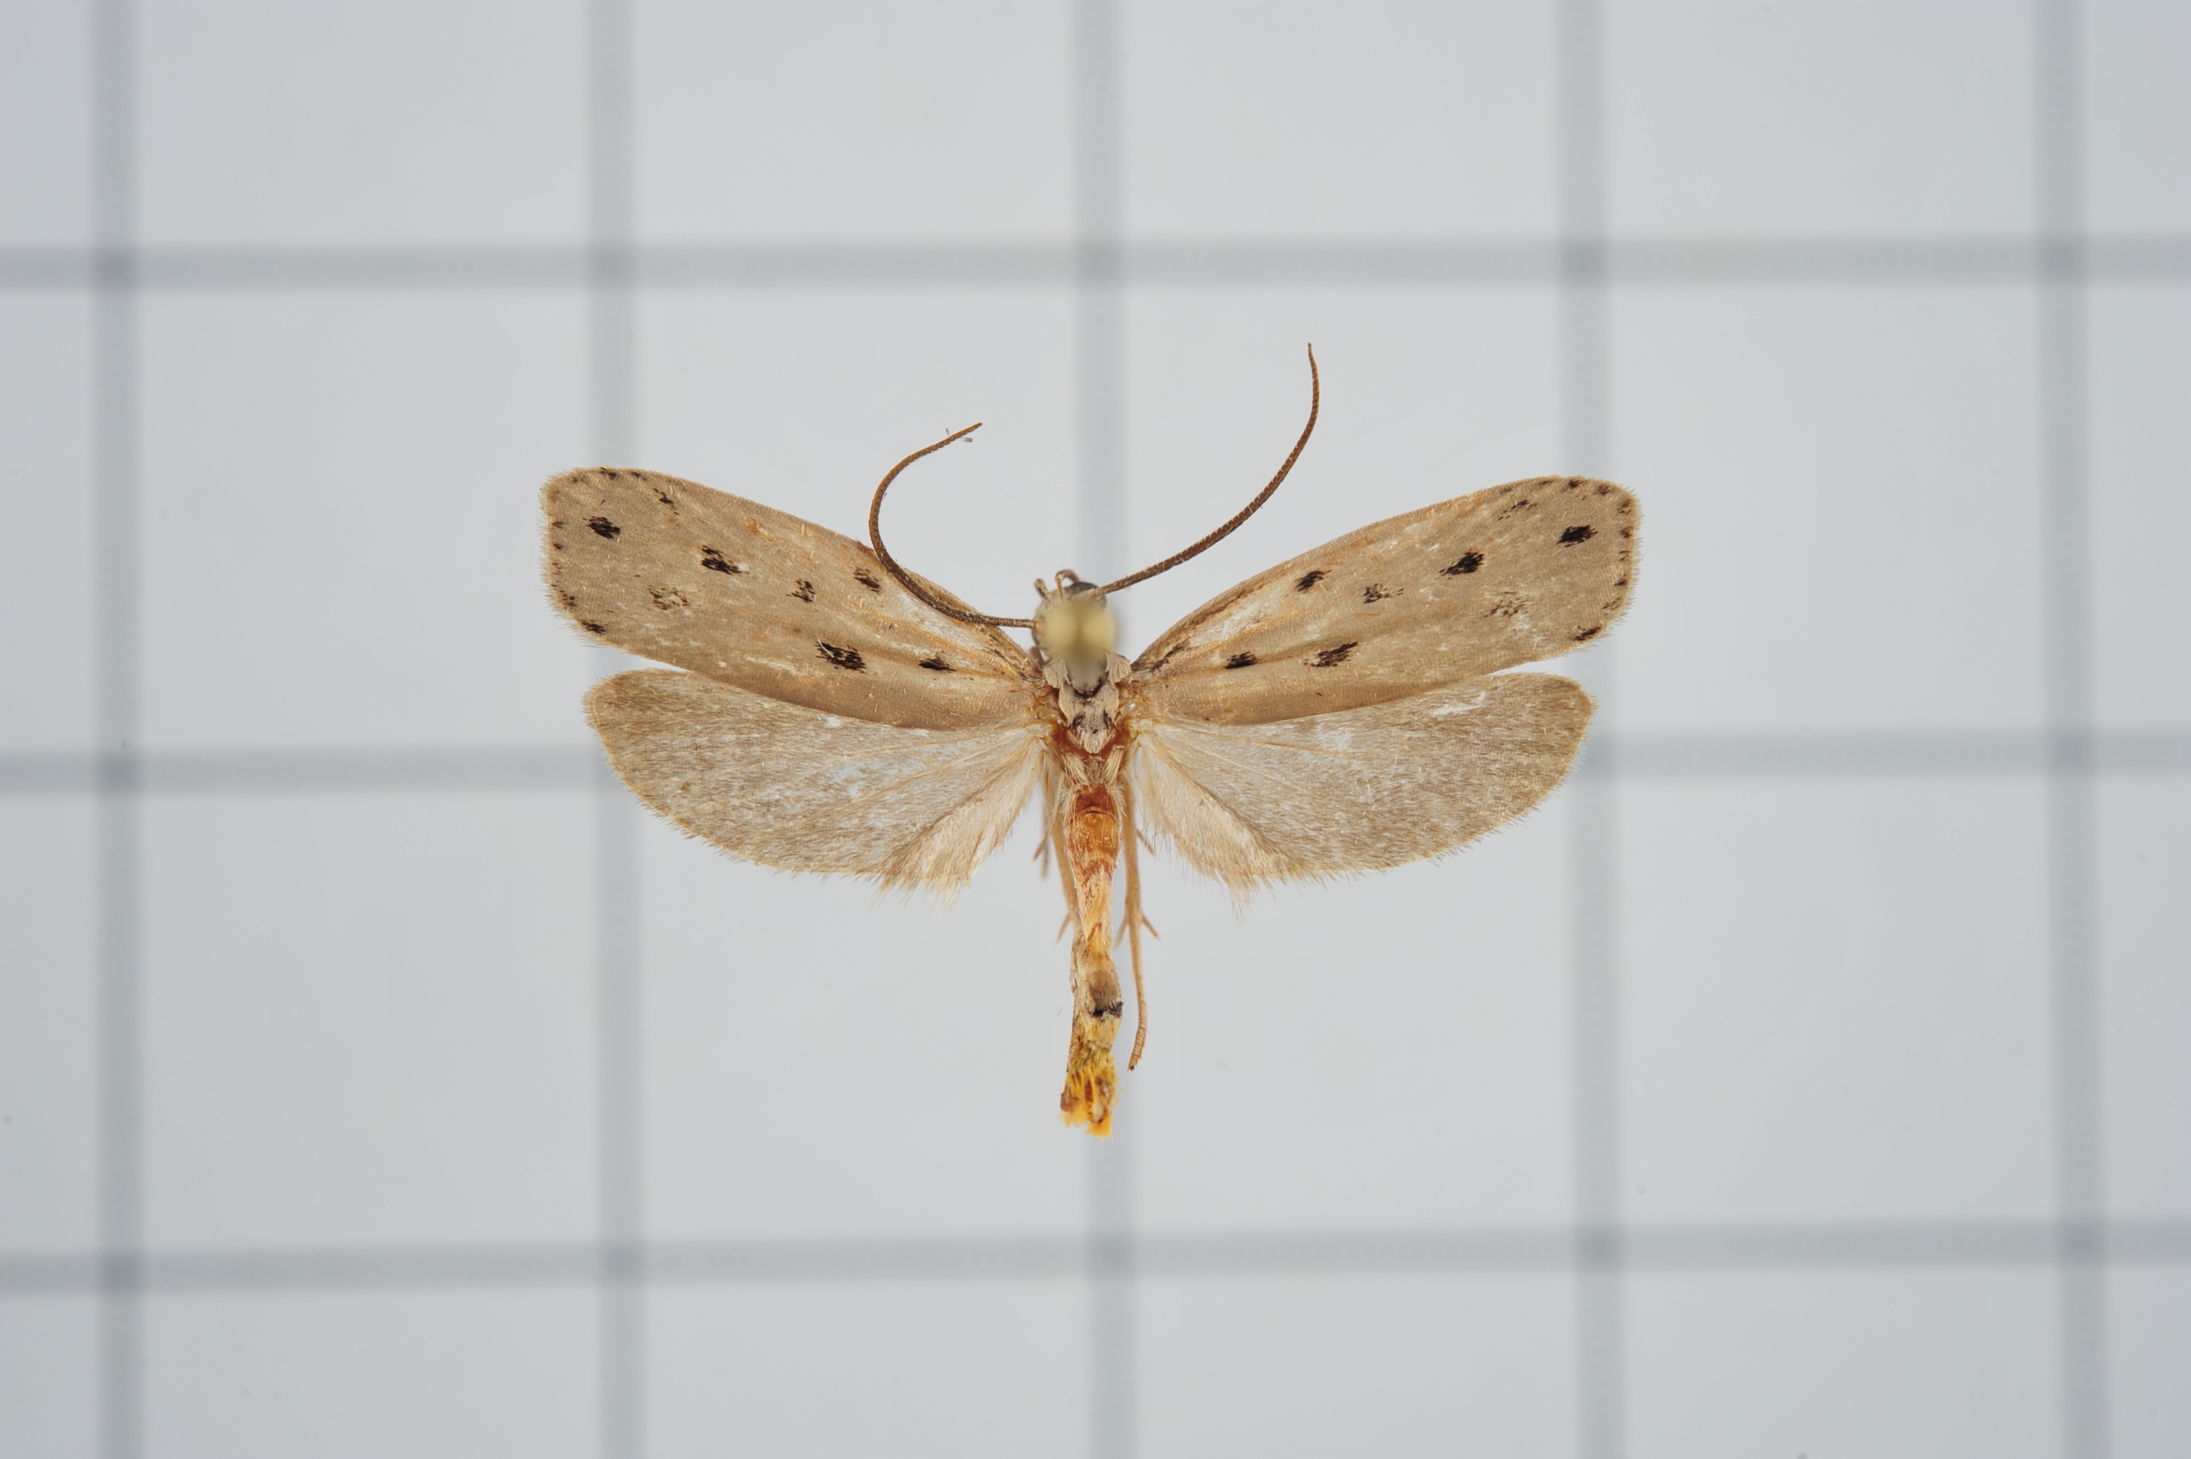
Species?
Ethmia lapidella
